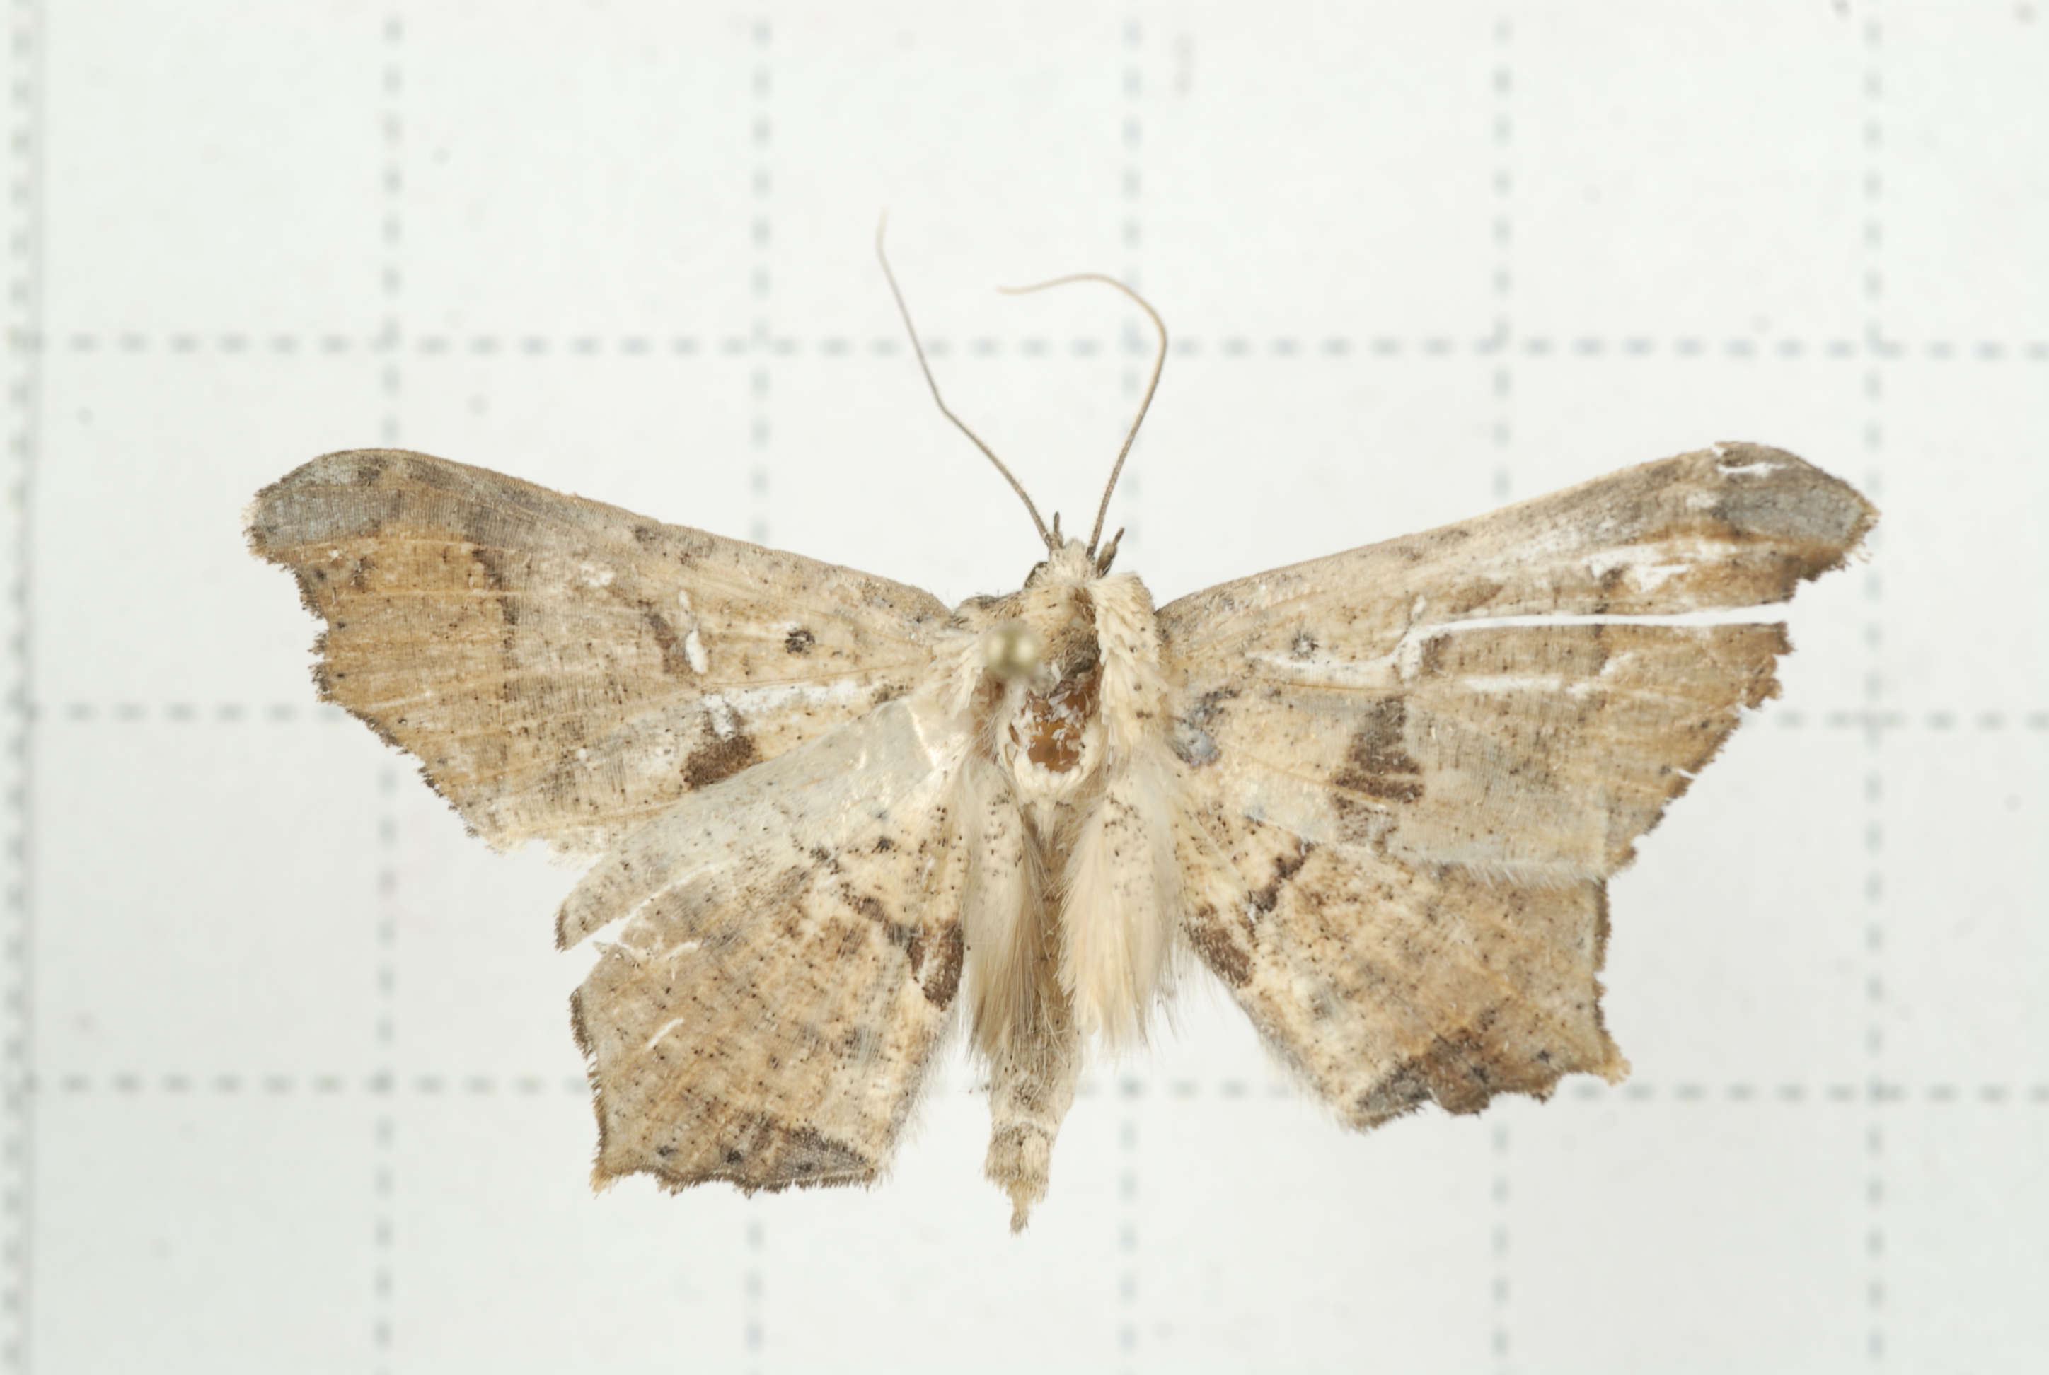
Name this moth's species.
Semiothisops macariata
